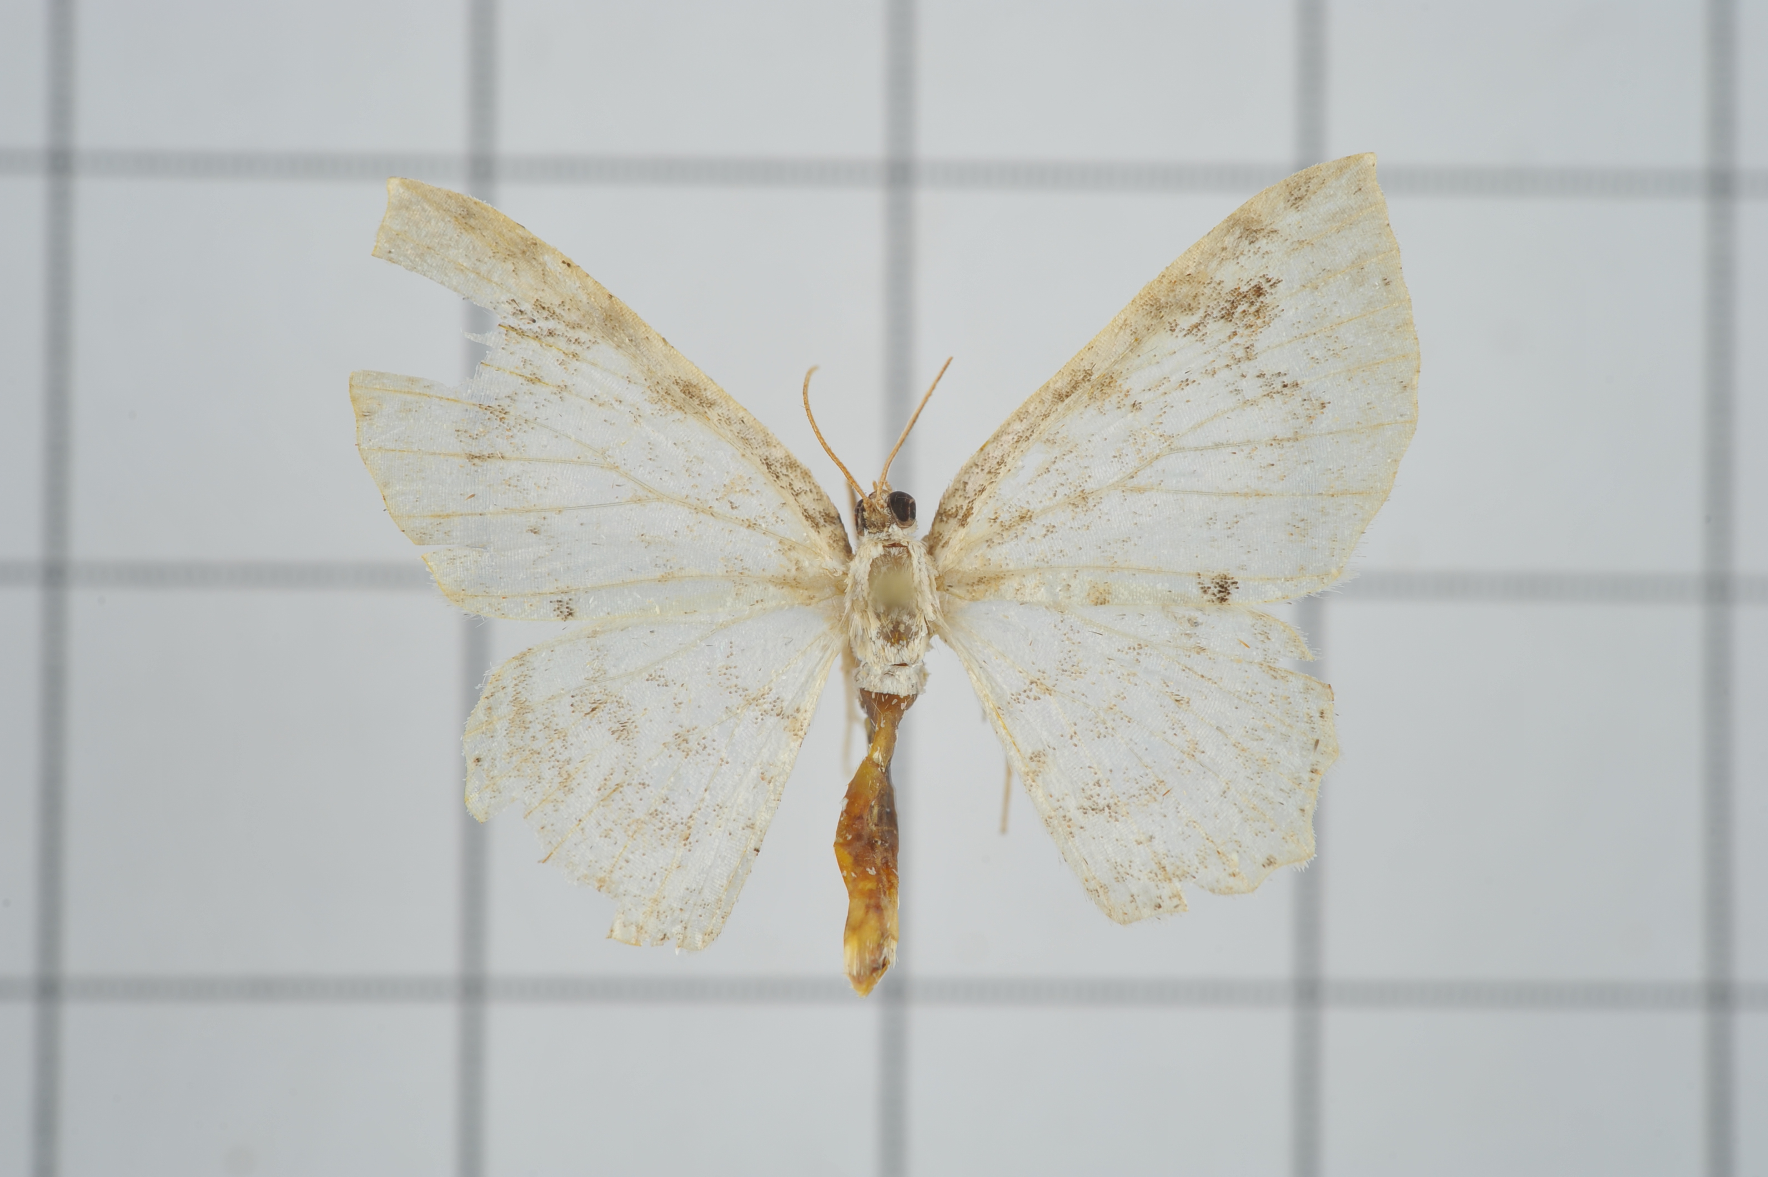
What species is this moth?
Asthena melanosticta
